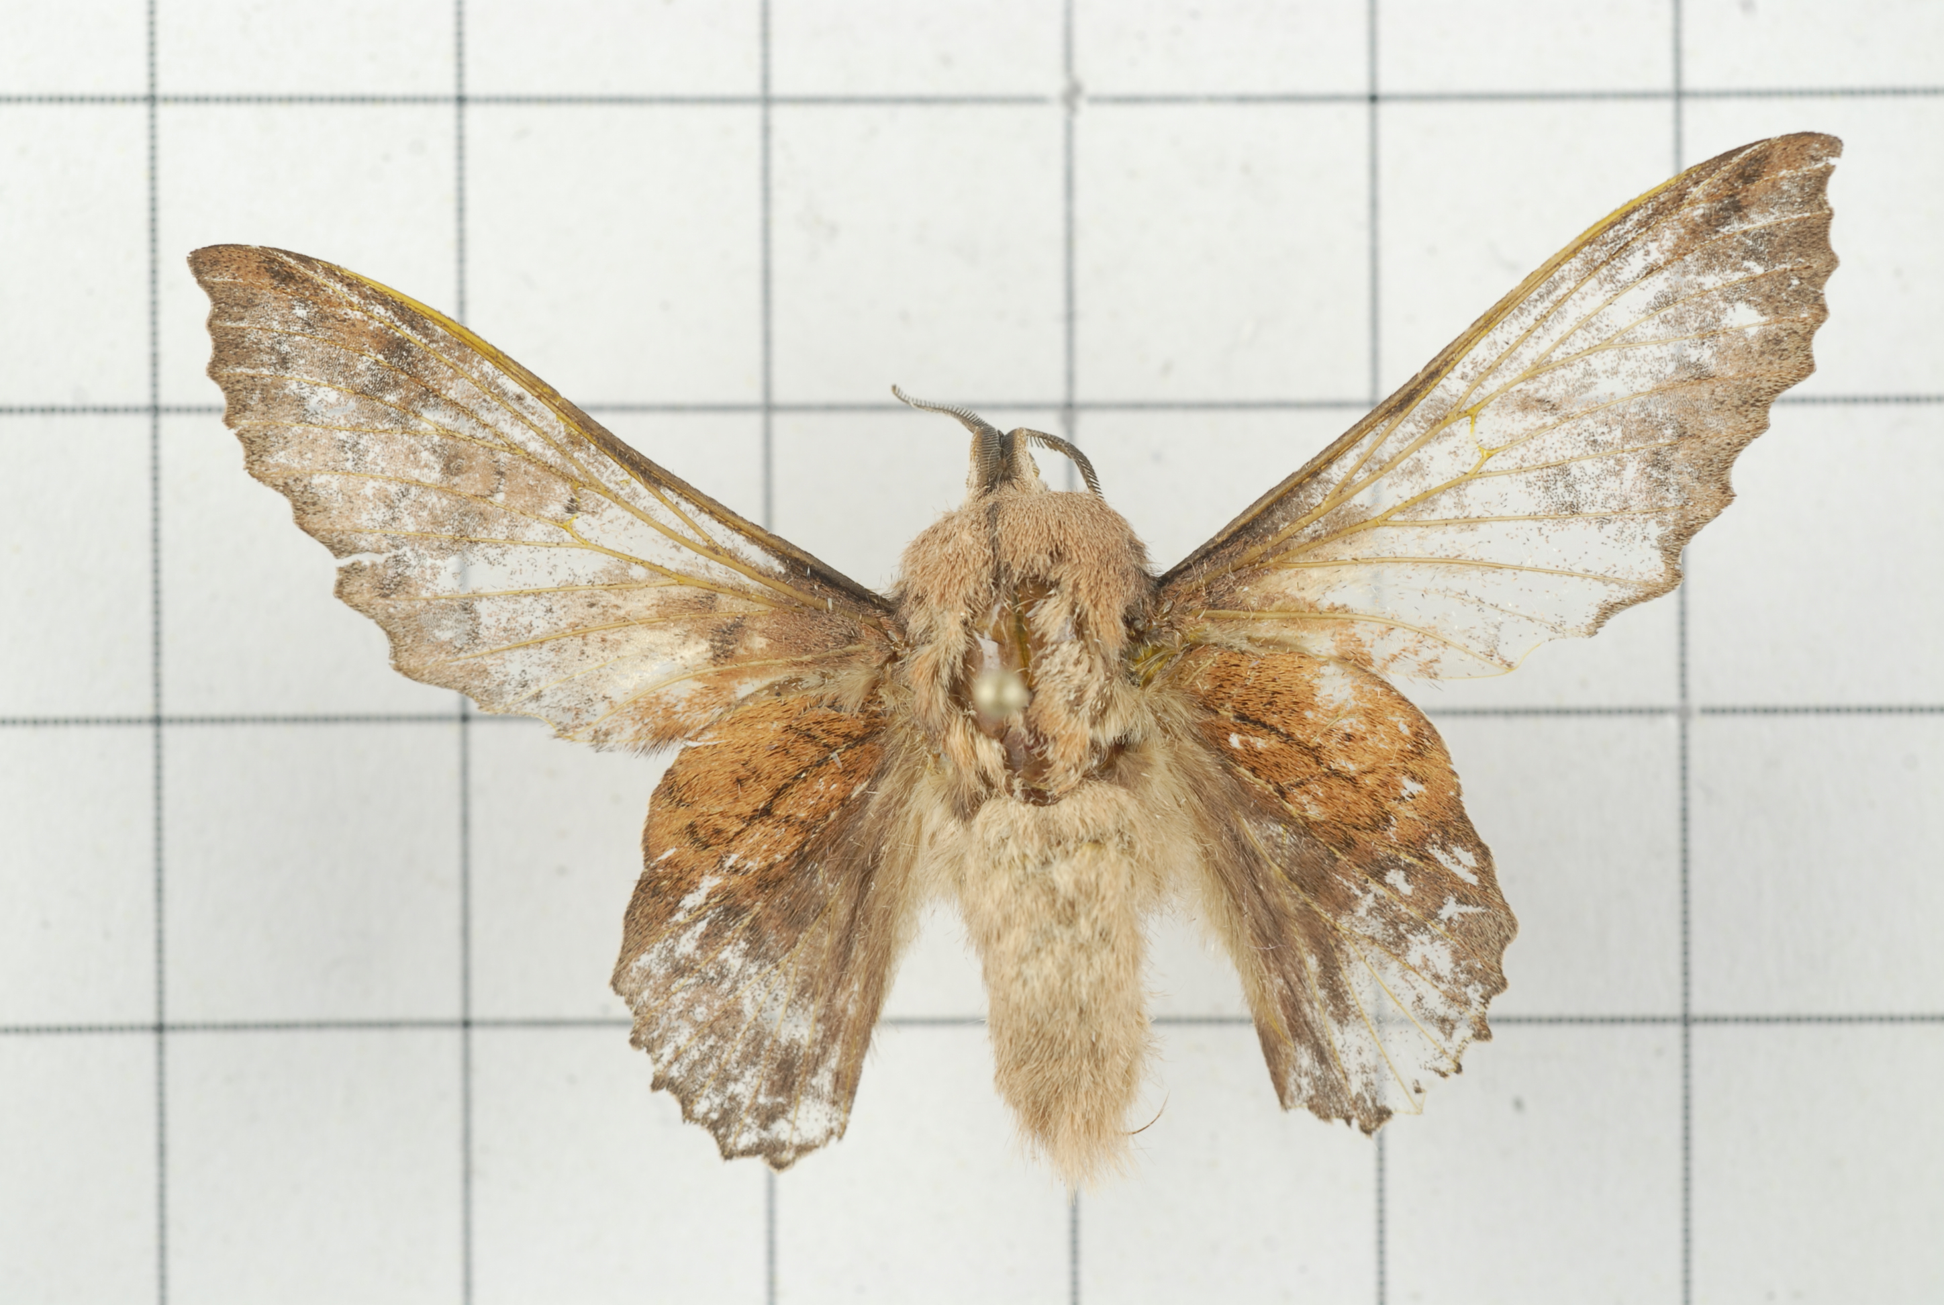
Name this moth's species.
Gastropacha horishana horishana
